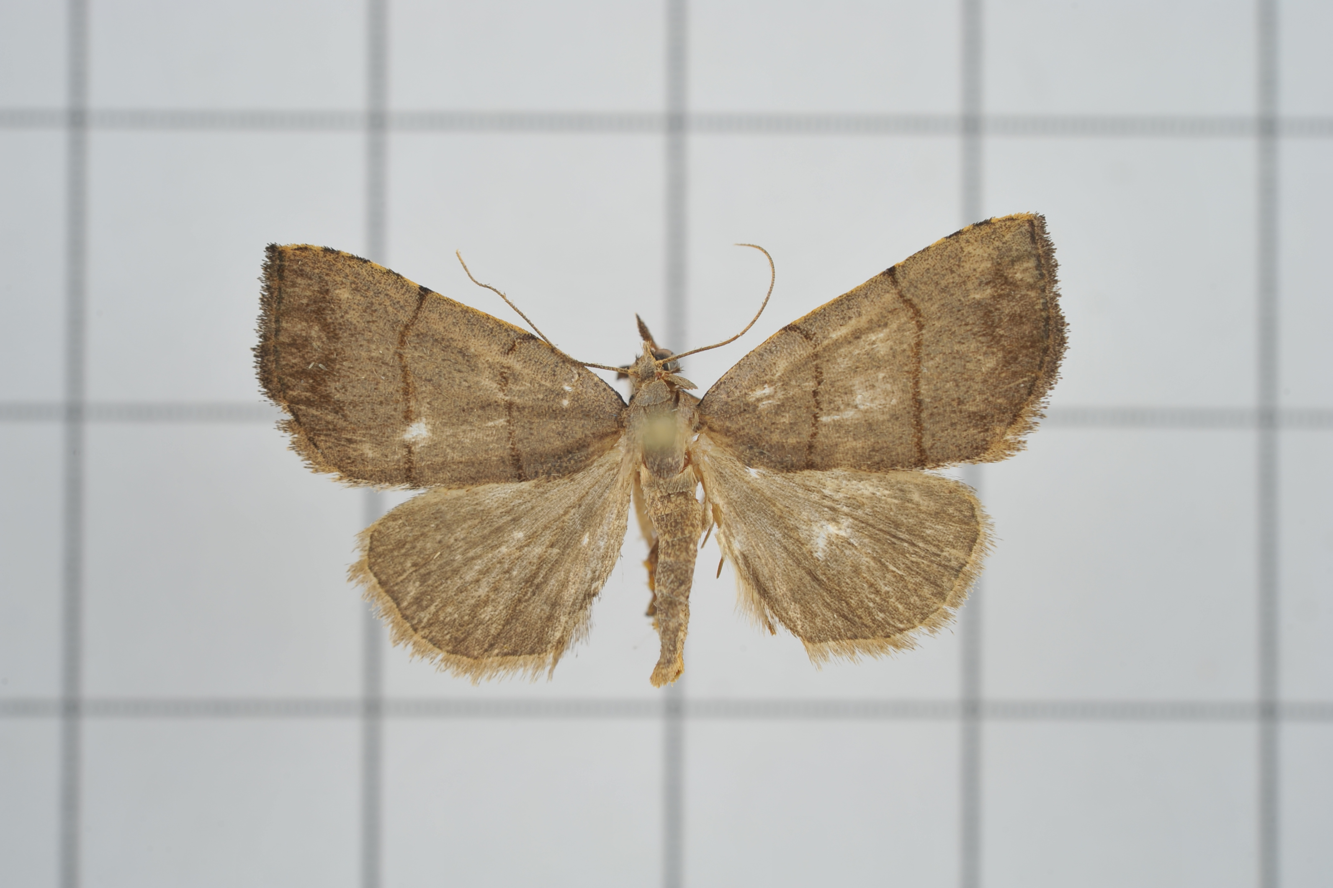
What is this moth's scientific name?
Plecoptera siderogramma
